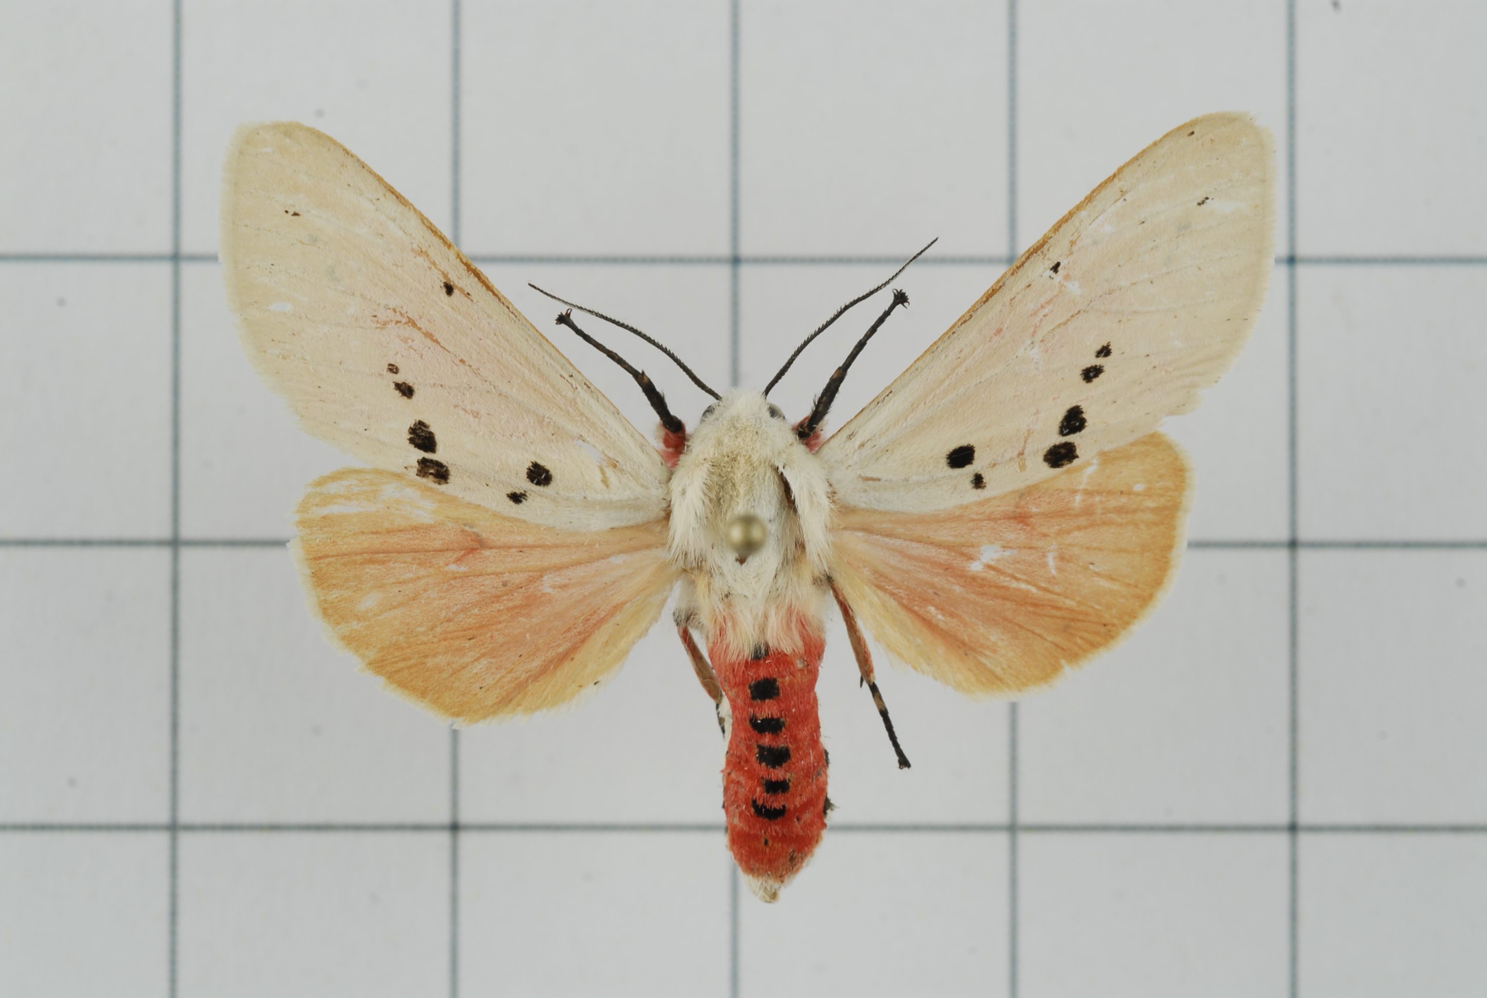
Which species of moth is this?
Spilarctia subcarnea
